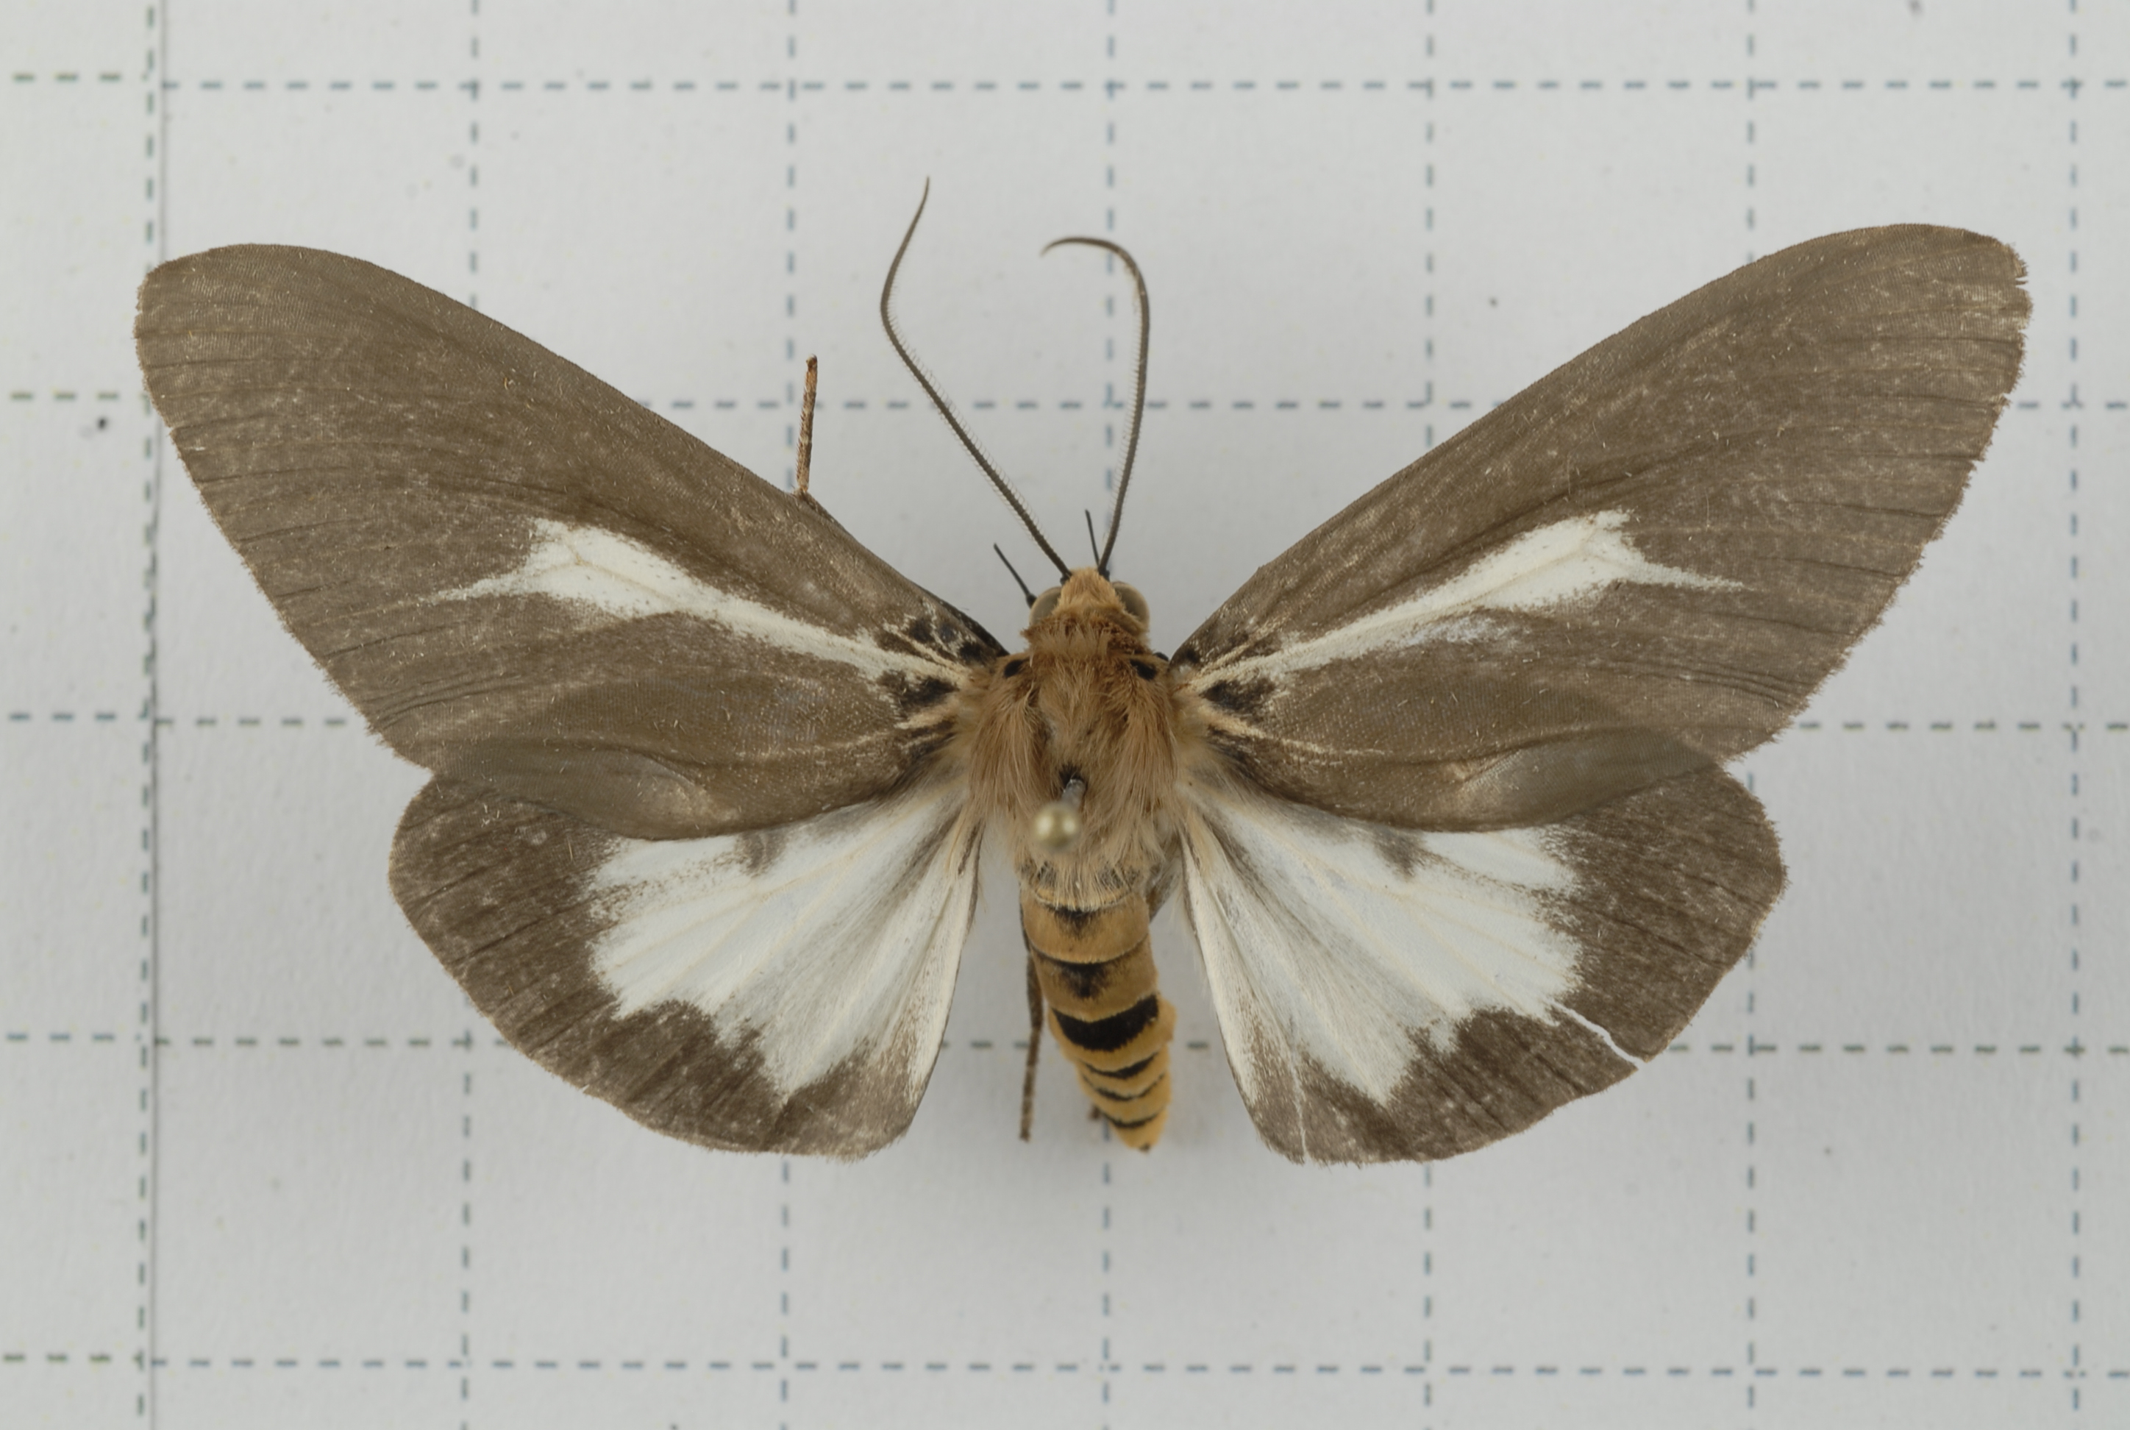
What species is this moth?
Asota heliconia zebrina
